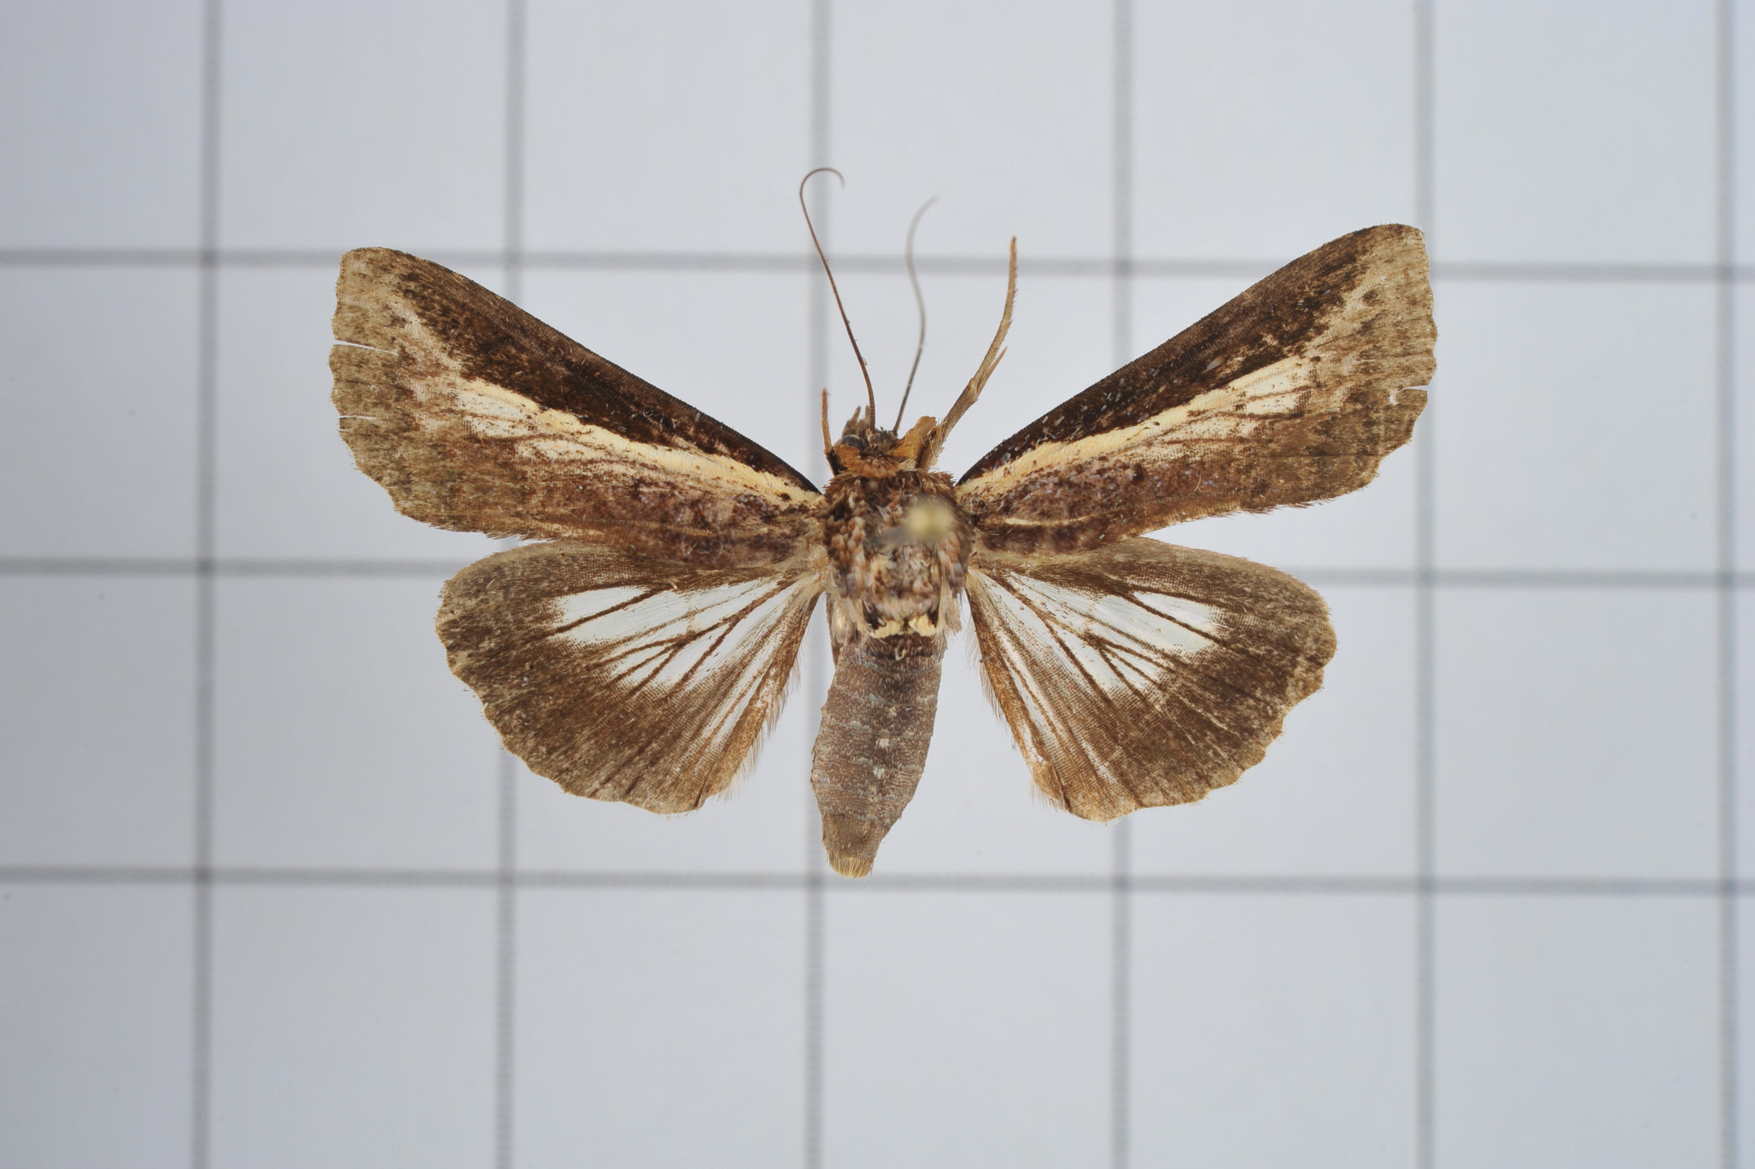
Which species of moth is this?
Lophoptera trigonoprocessa
